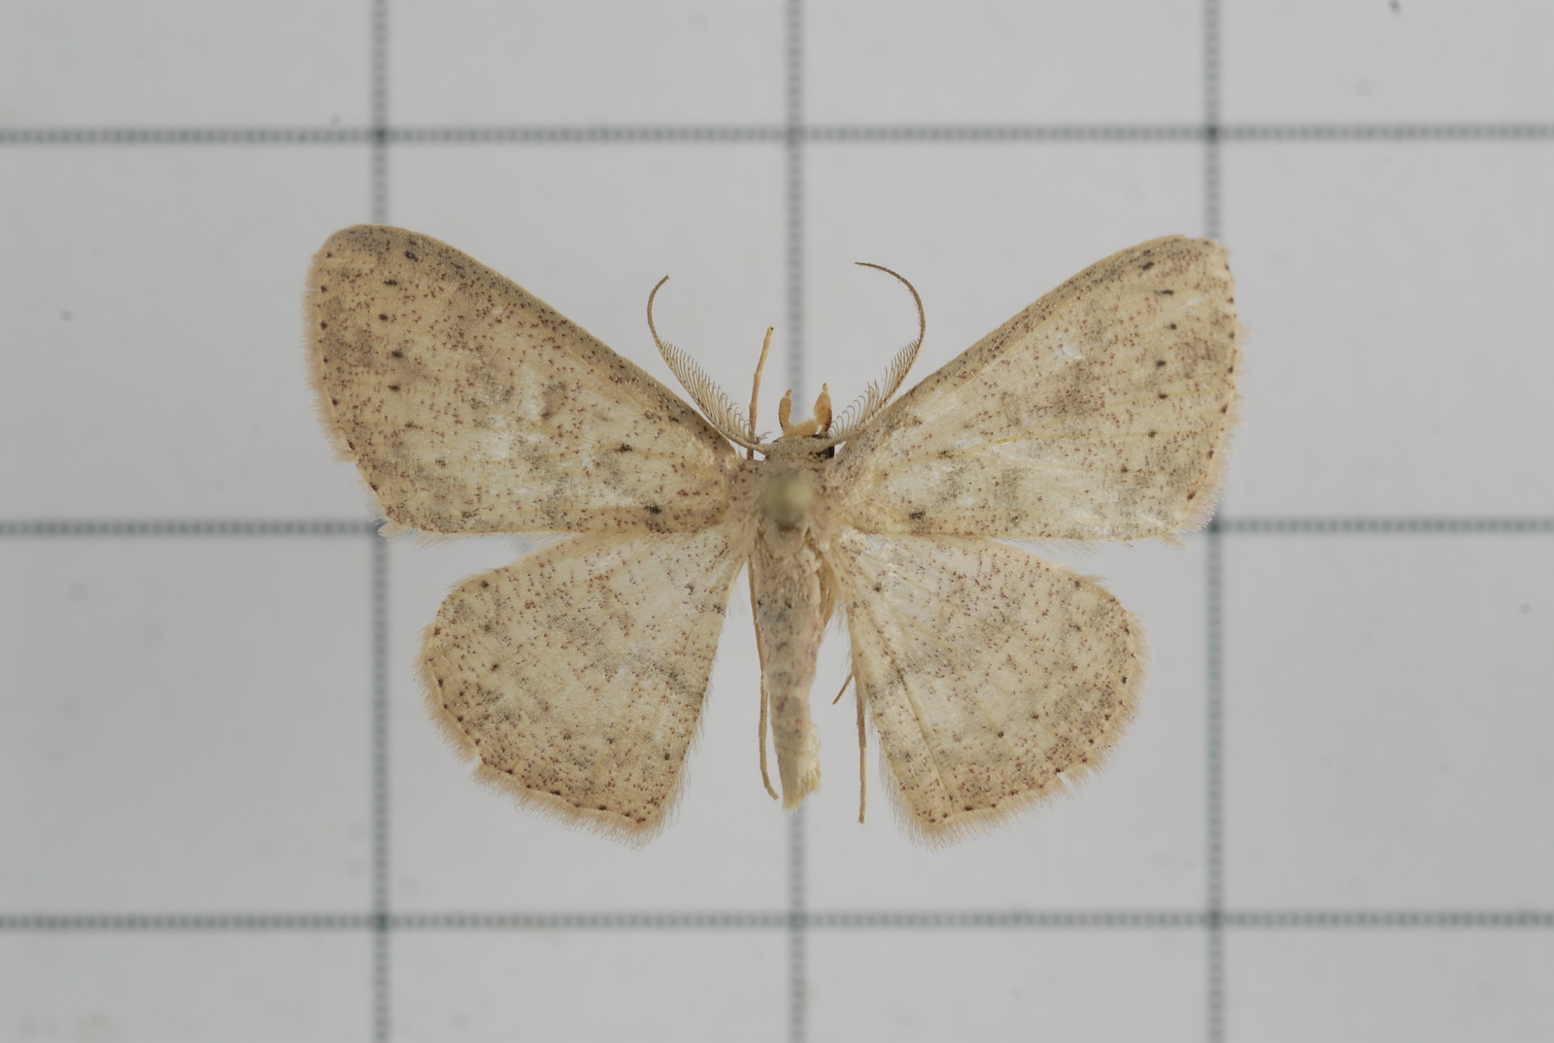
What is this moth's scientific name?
Perixera insitiva
